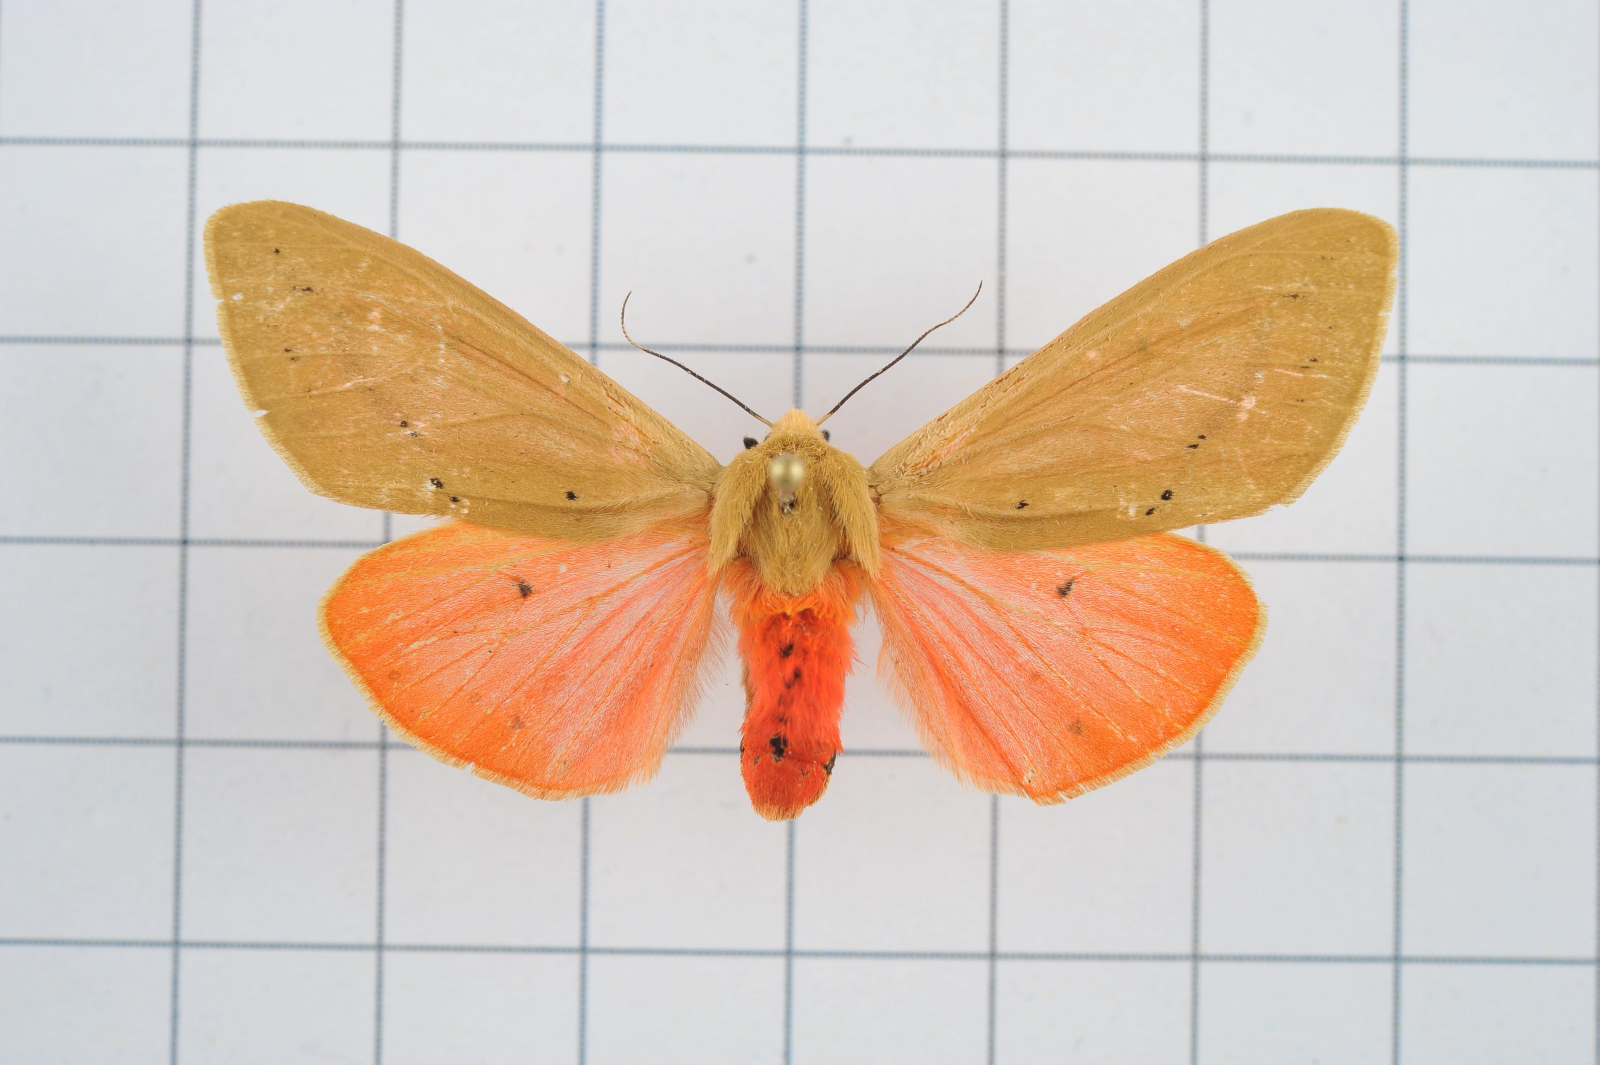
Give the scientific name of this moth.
Spilarctia wilemani
